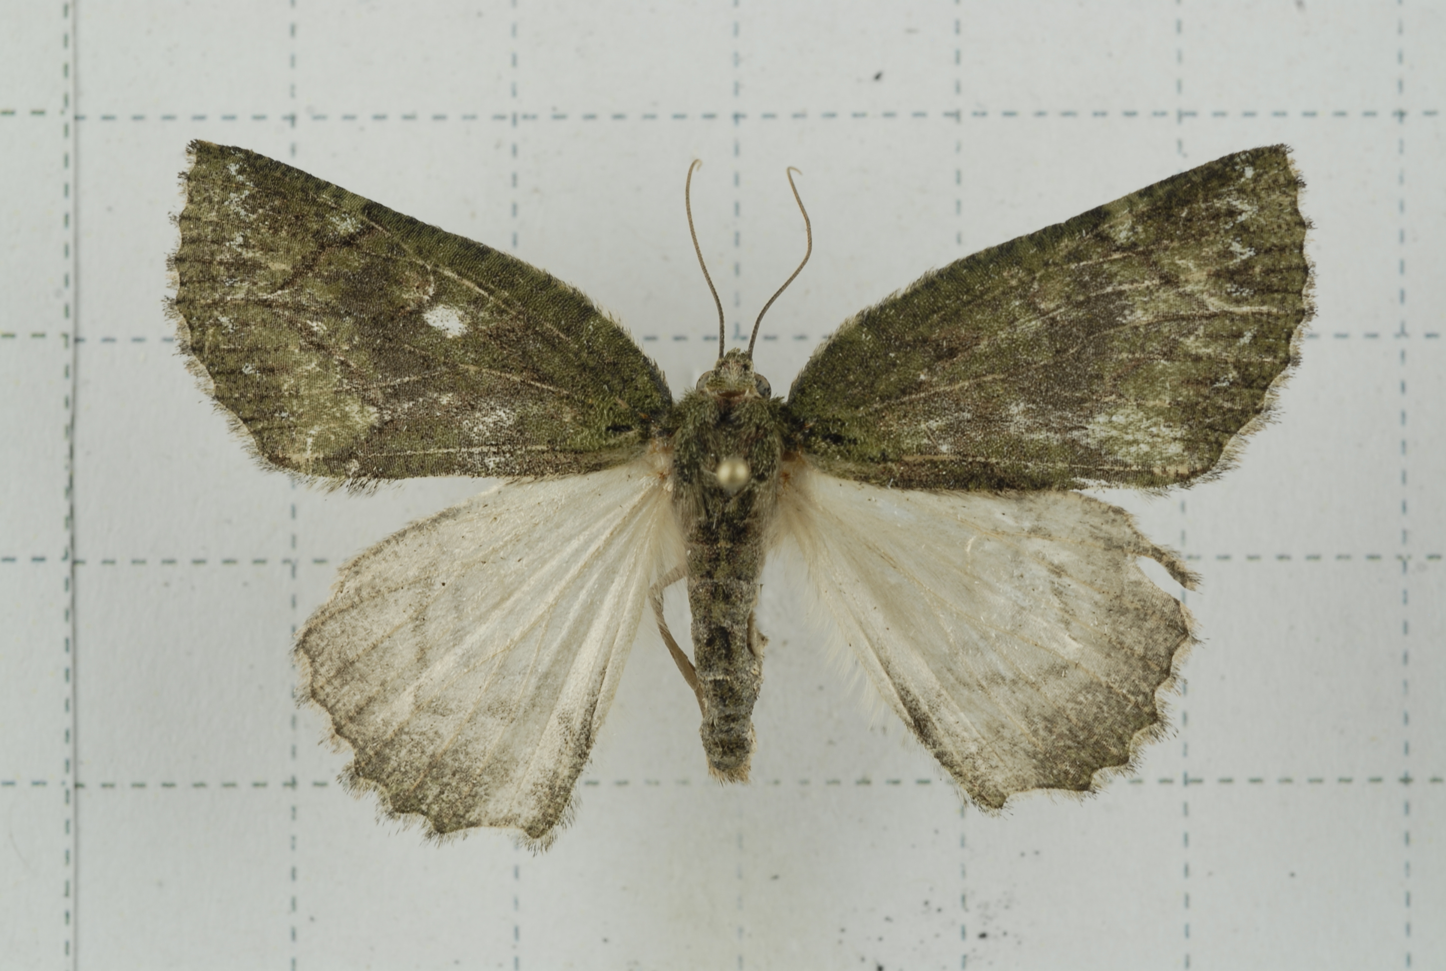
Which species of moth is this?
Dindica kishidai
